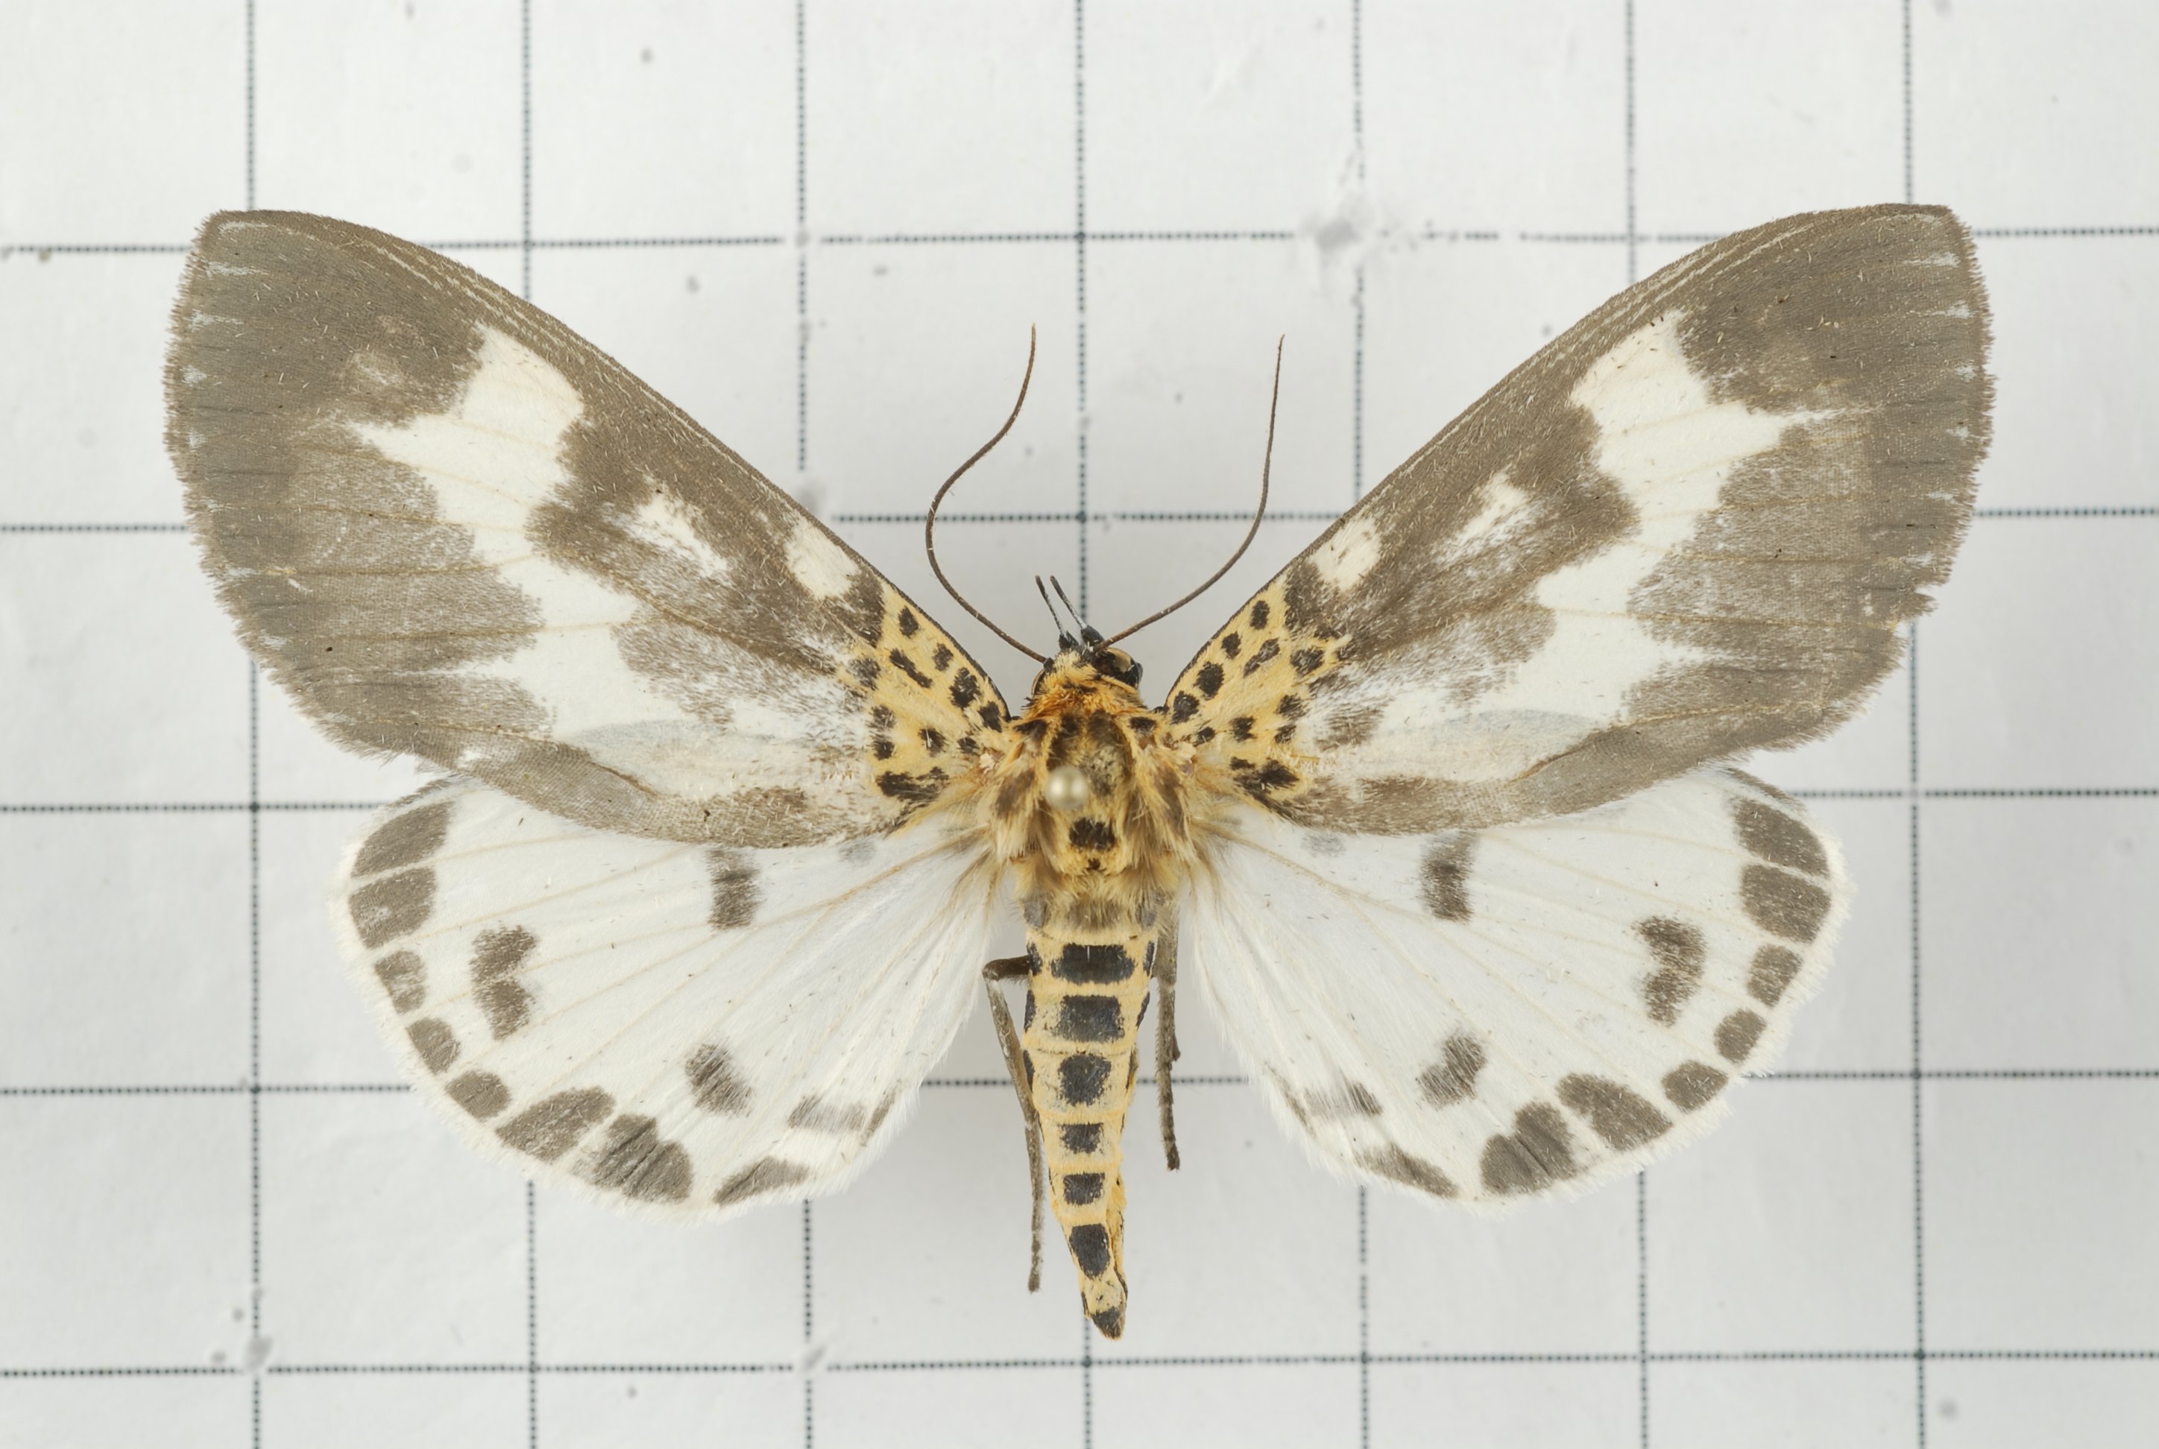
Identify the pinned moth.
Asota tortuosa
